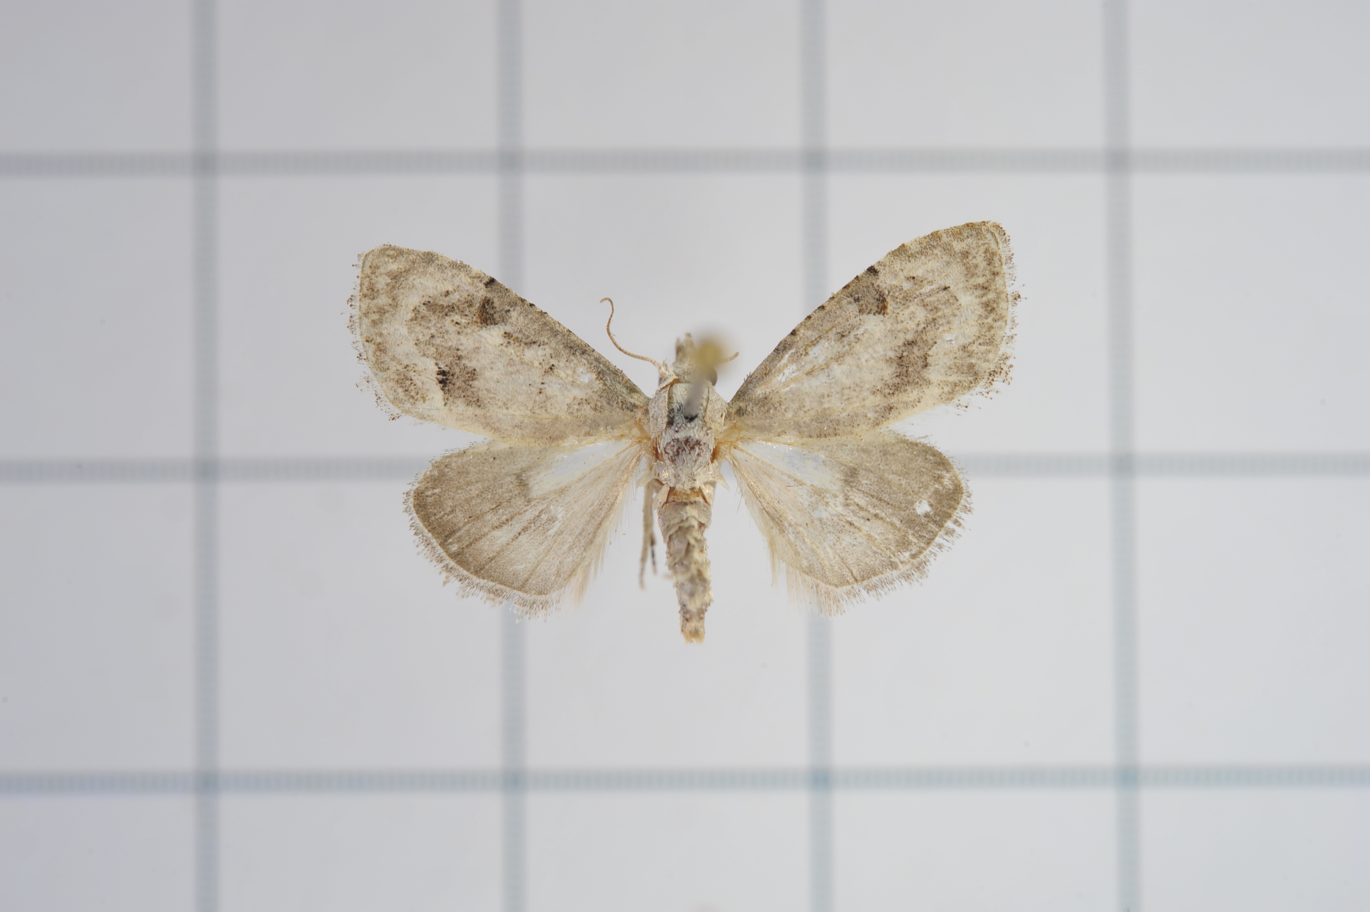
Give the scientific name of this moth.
Nola fasciata
